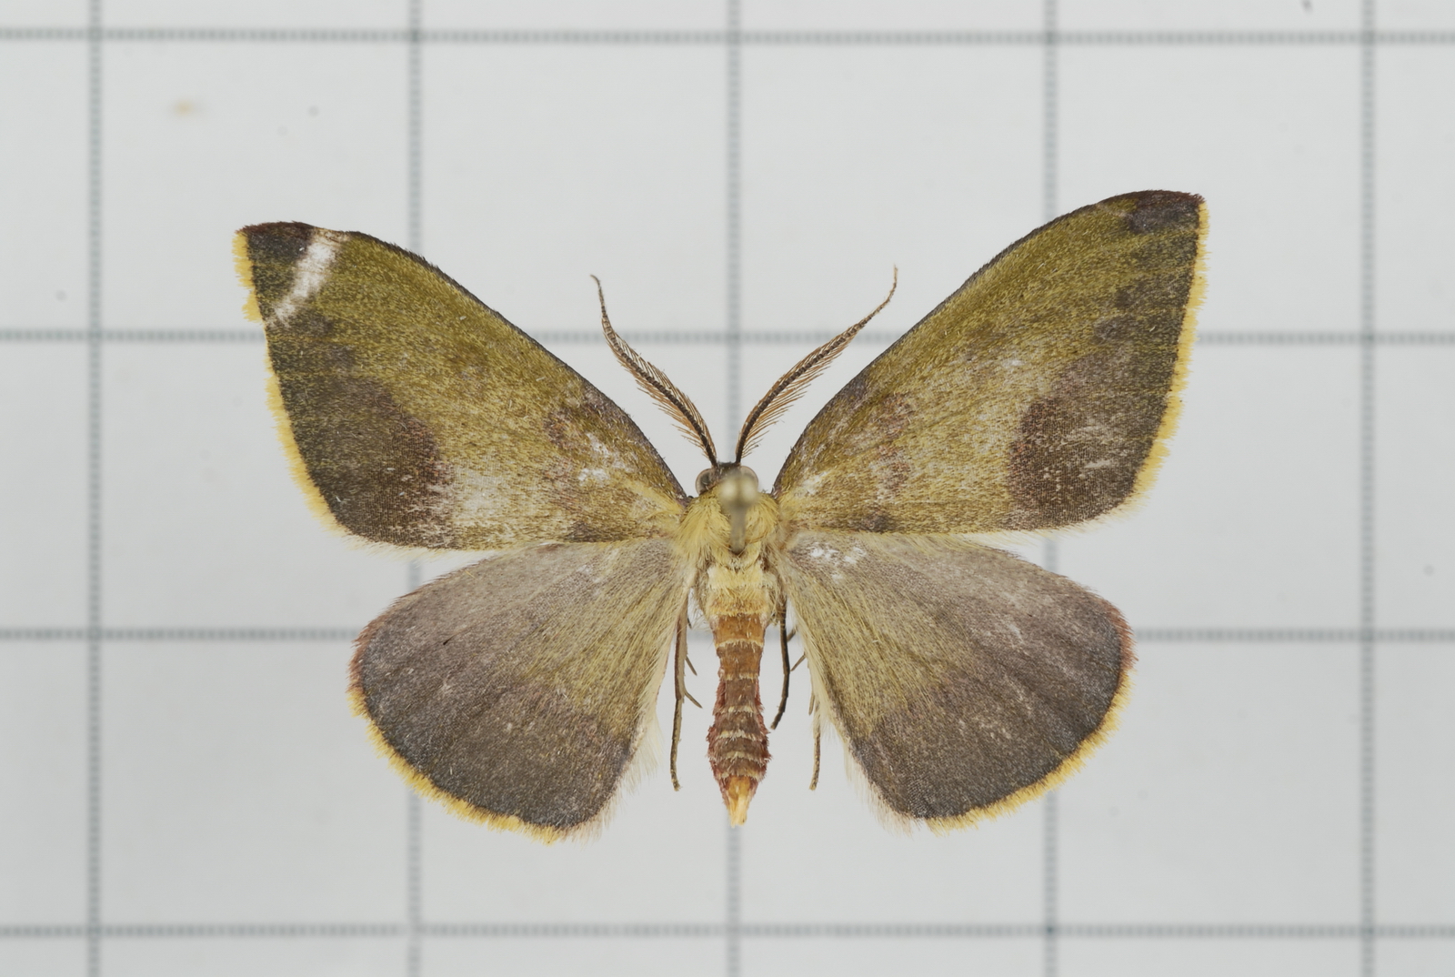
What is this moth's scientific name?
Heterolocha marginata
